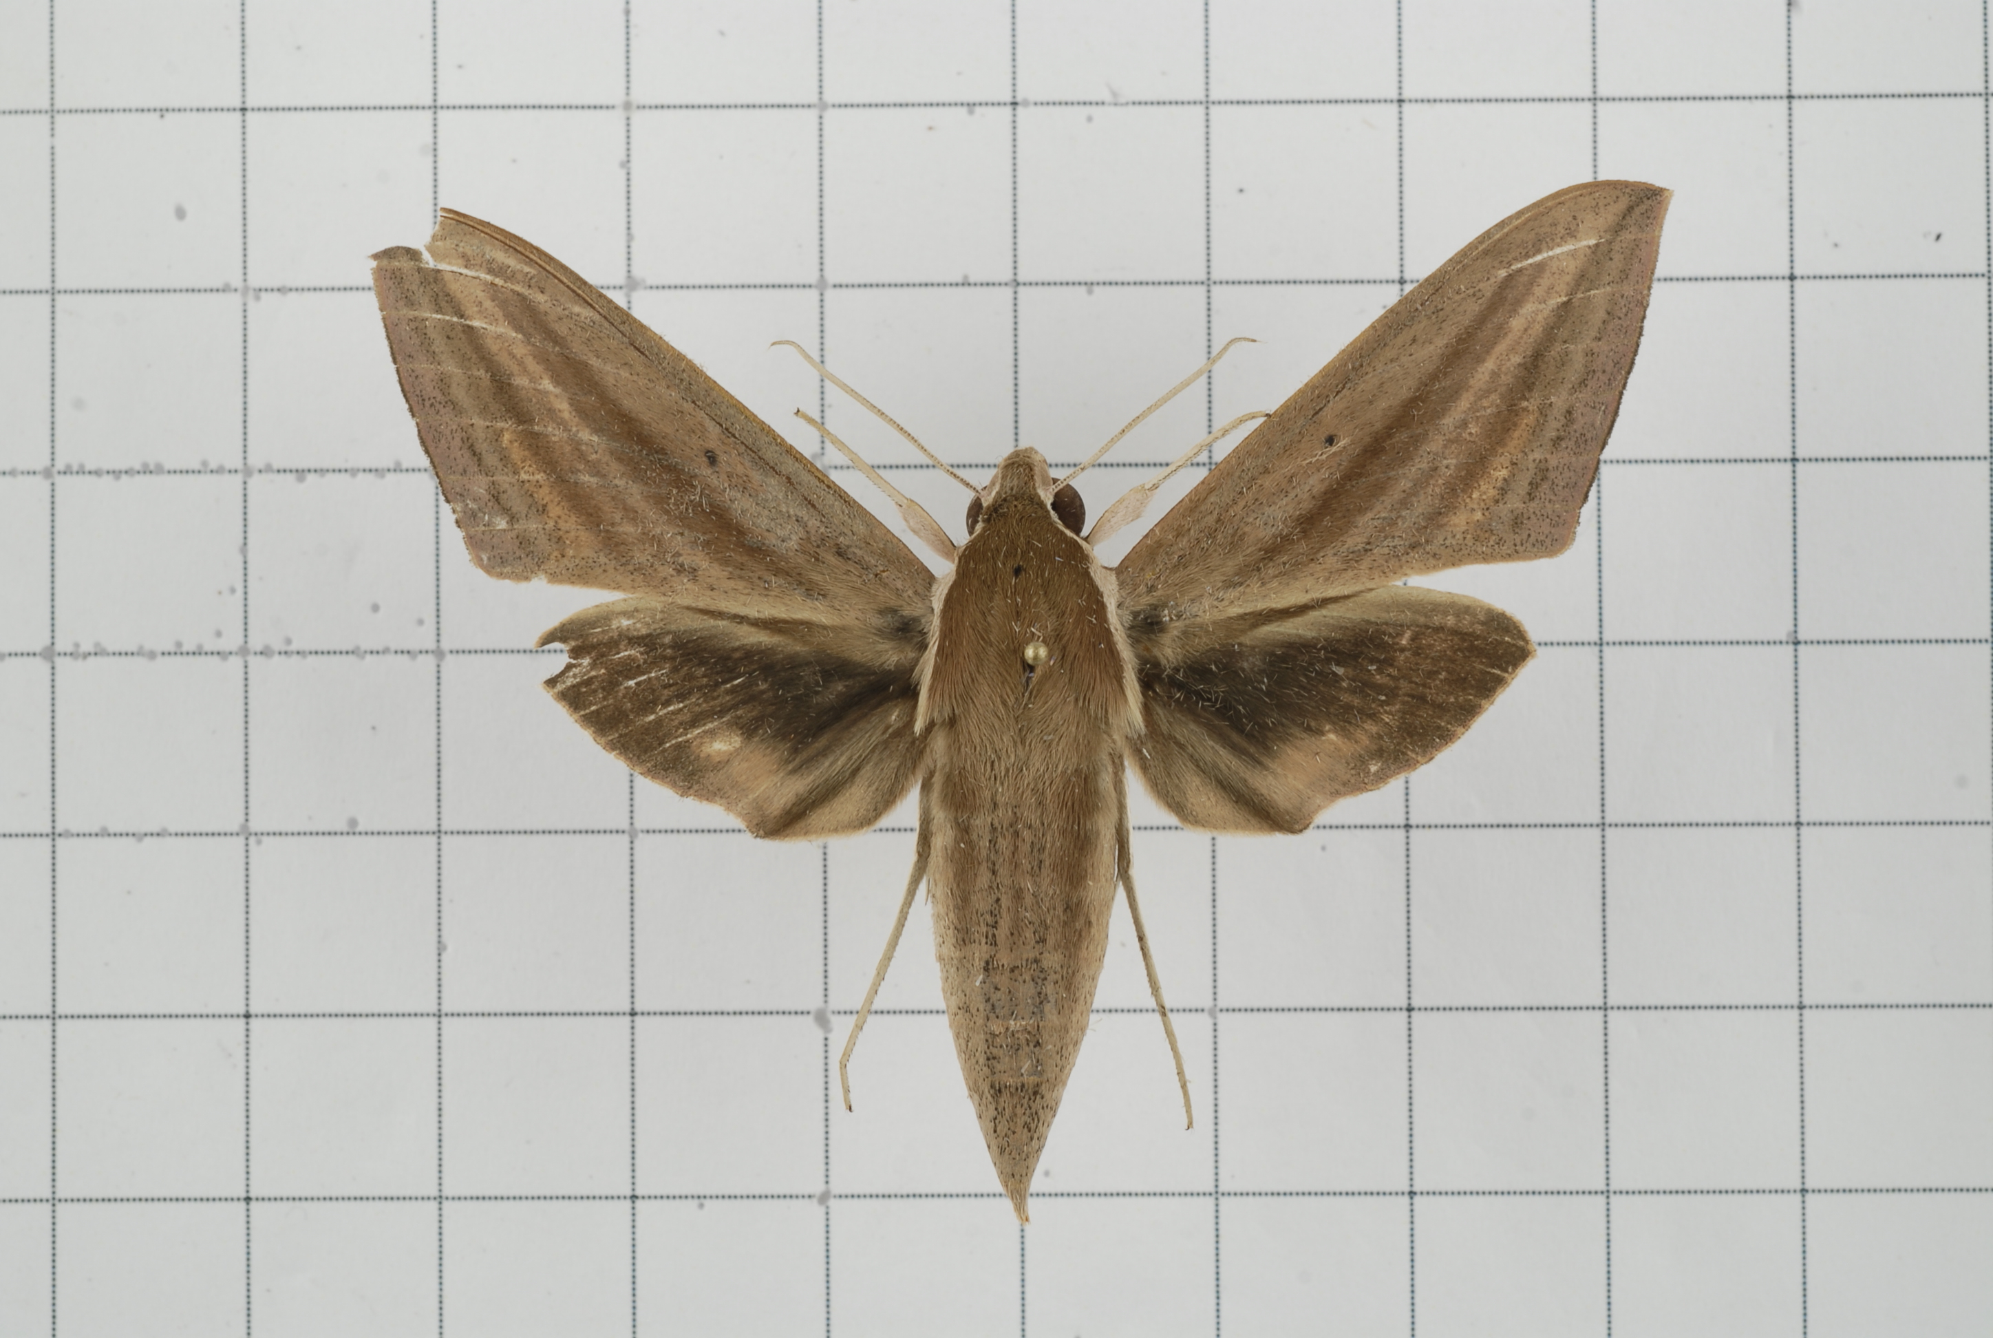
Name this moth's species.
Theretra lucasii
